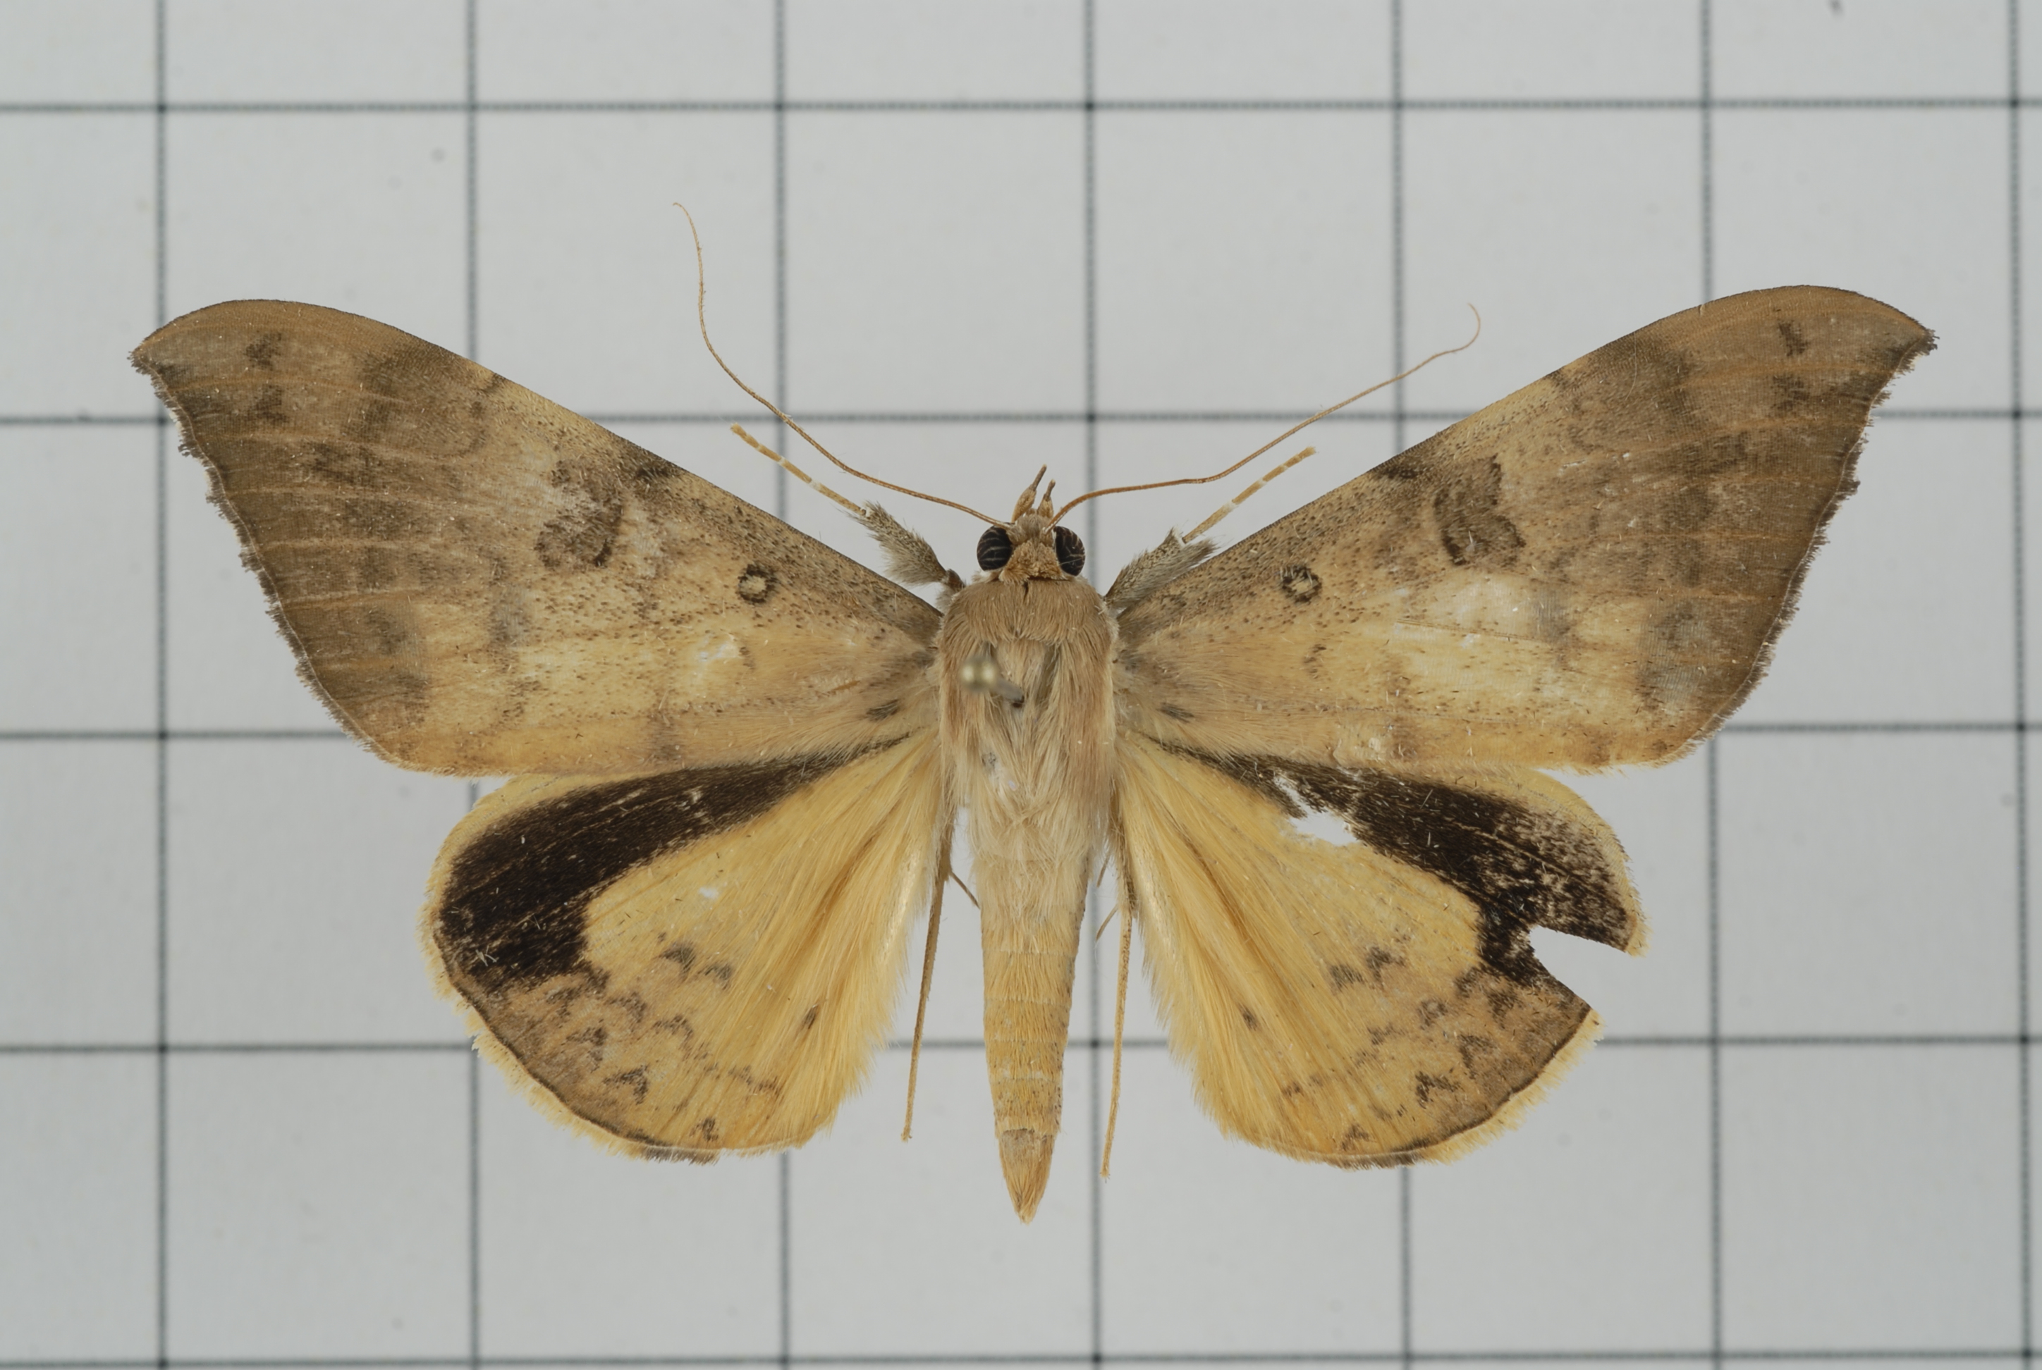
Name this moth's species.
Oxyodes scrobiculata
